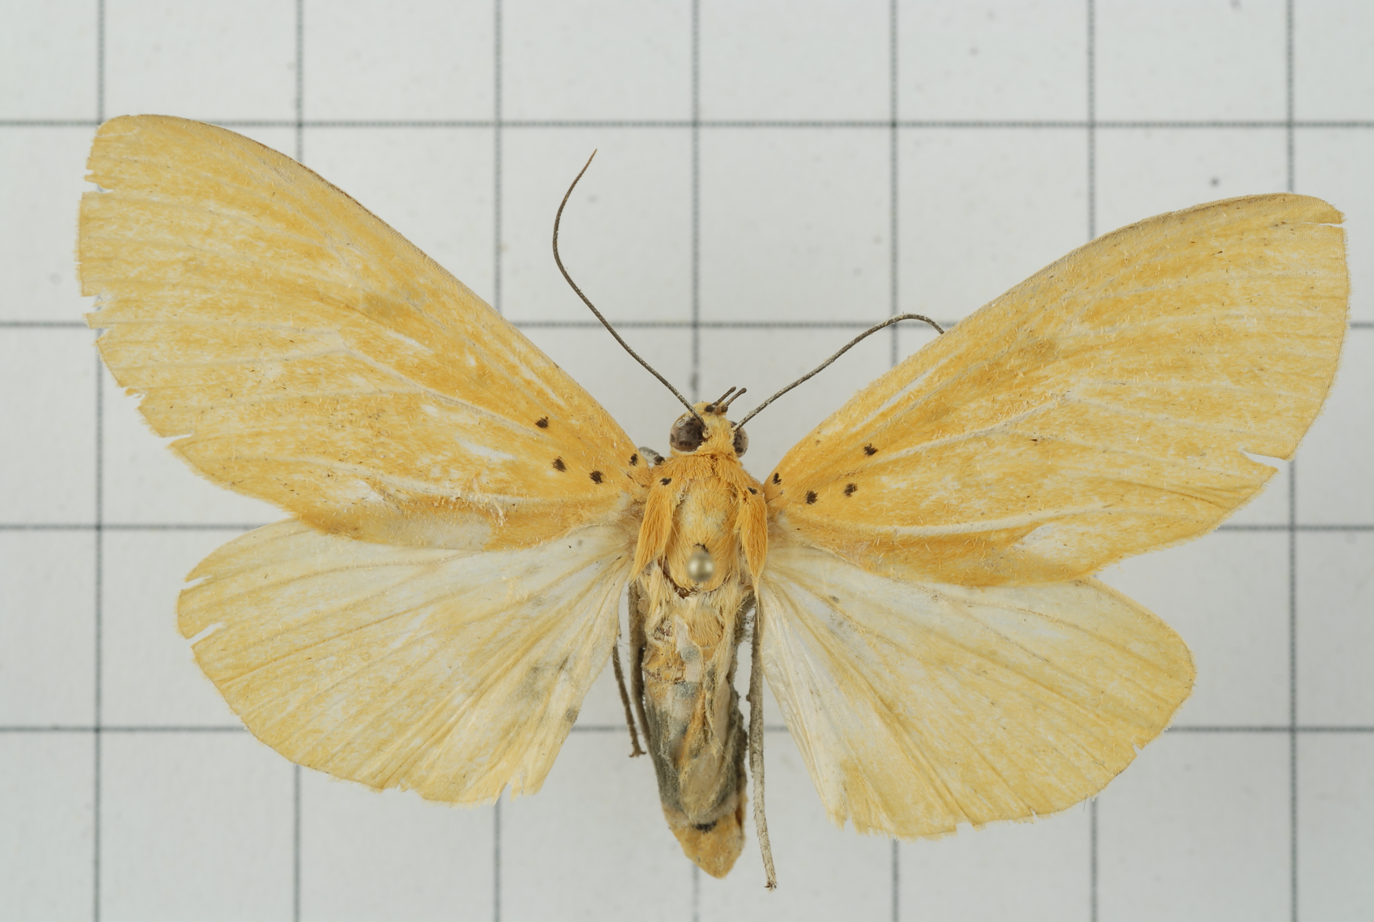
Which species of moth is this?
Asota egens confinis
